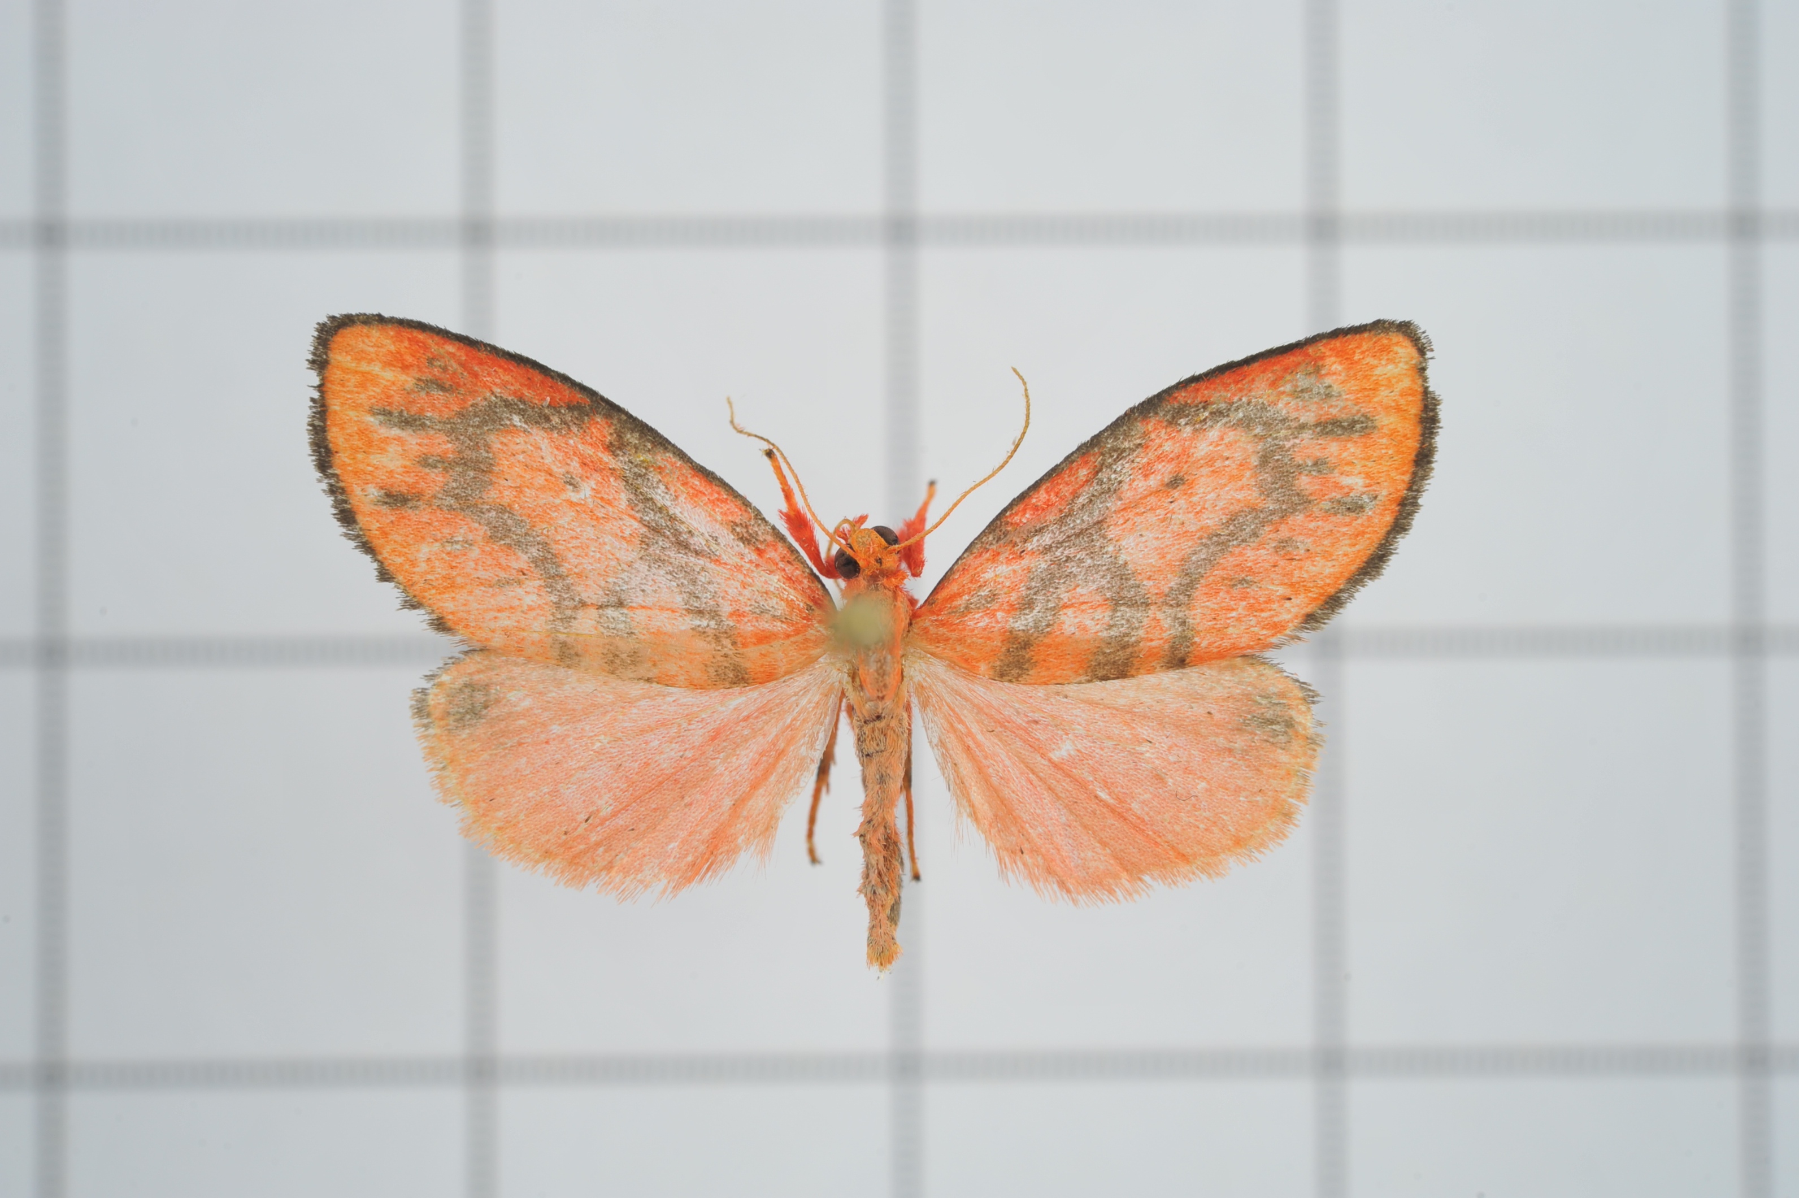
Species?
Conicornuta convexa
